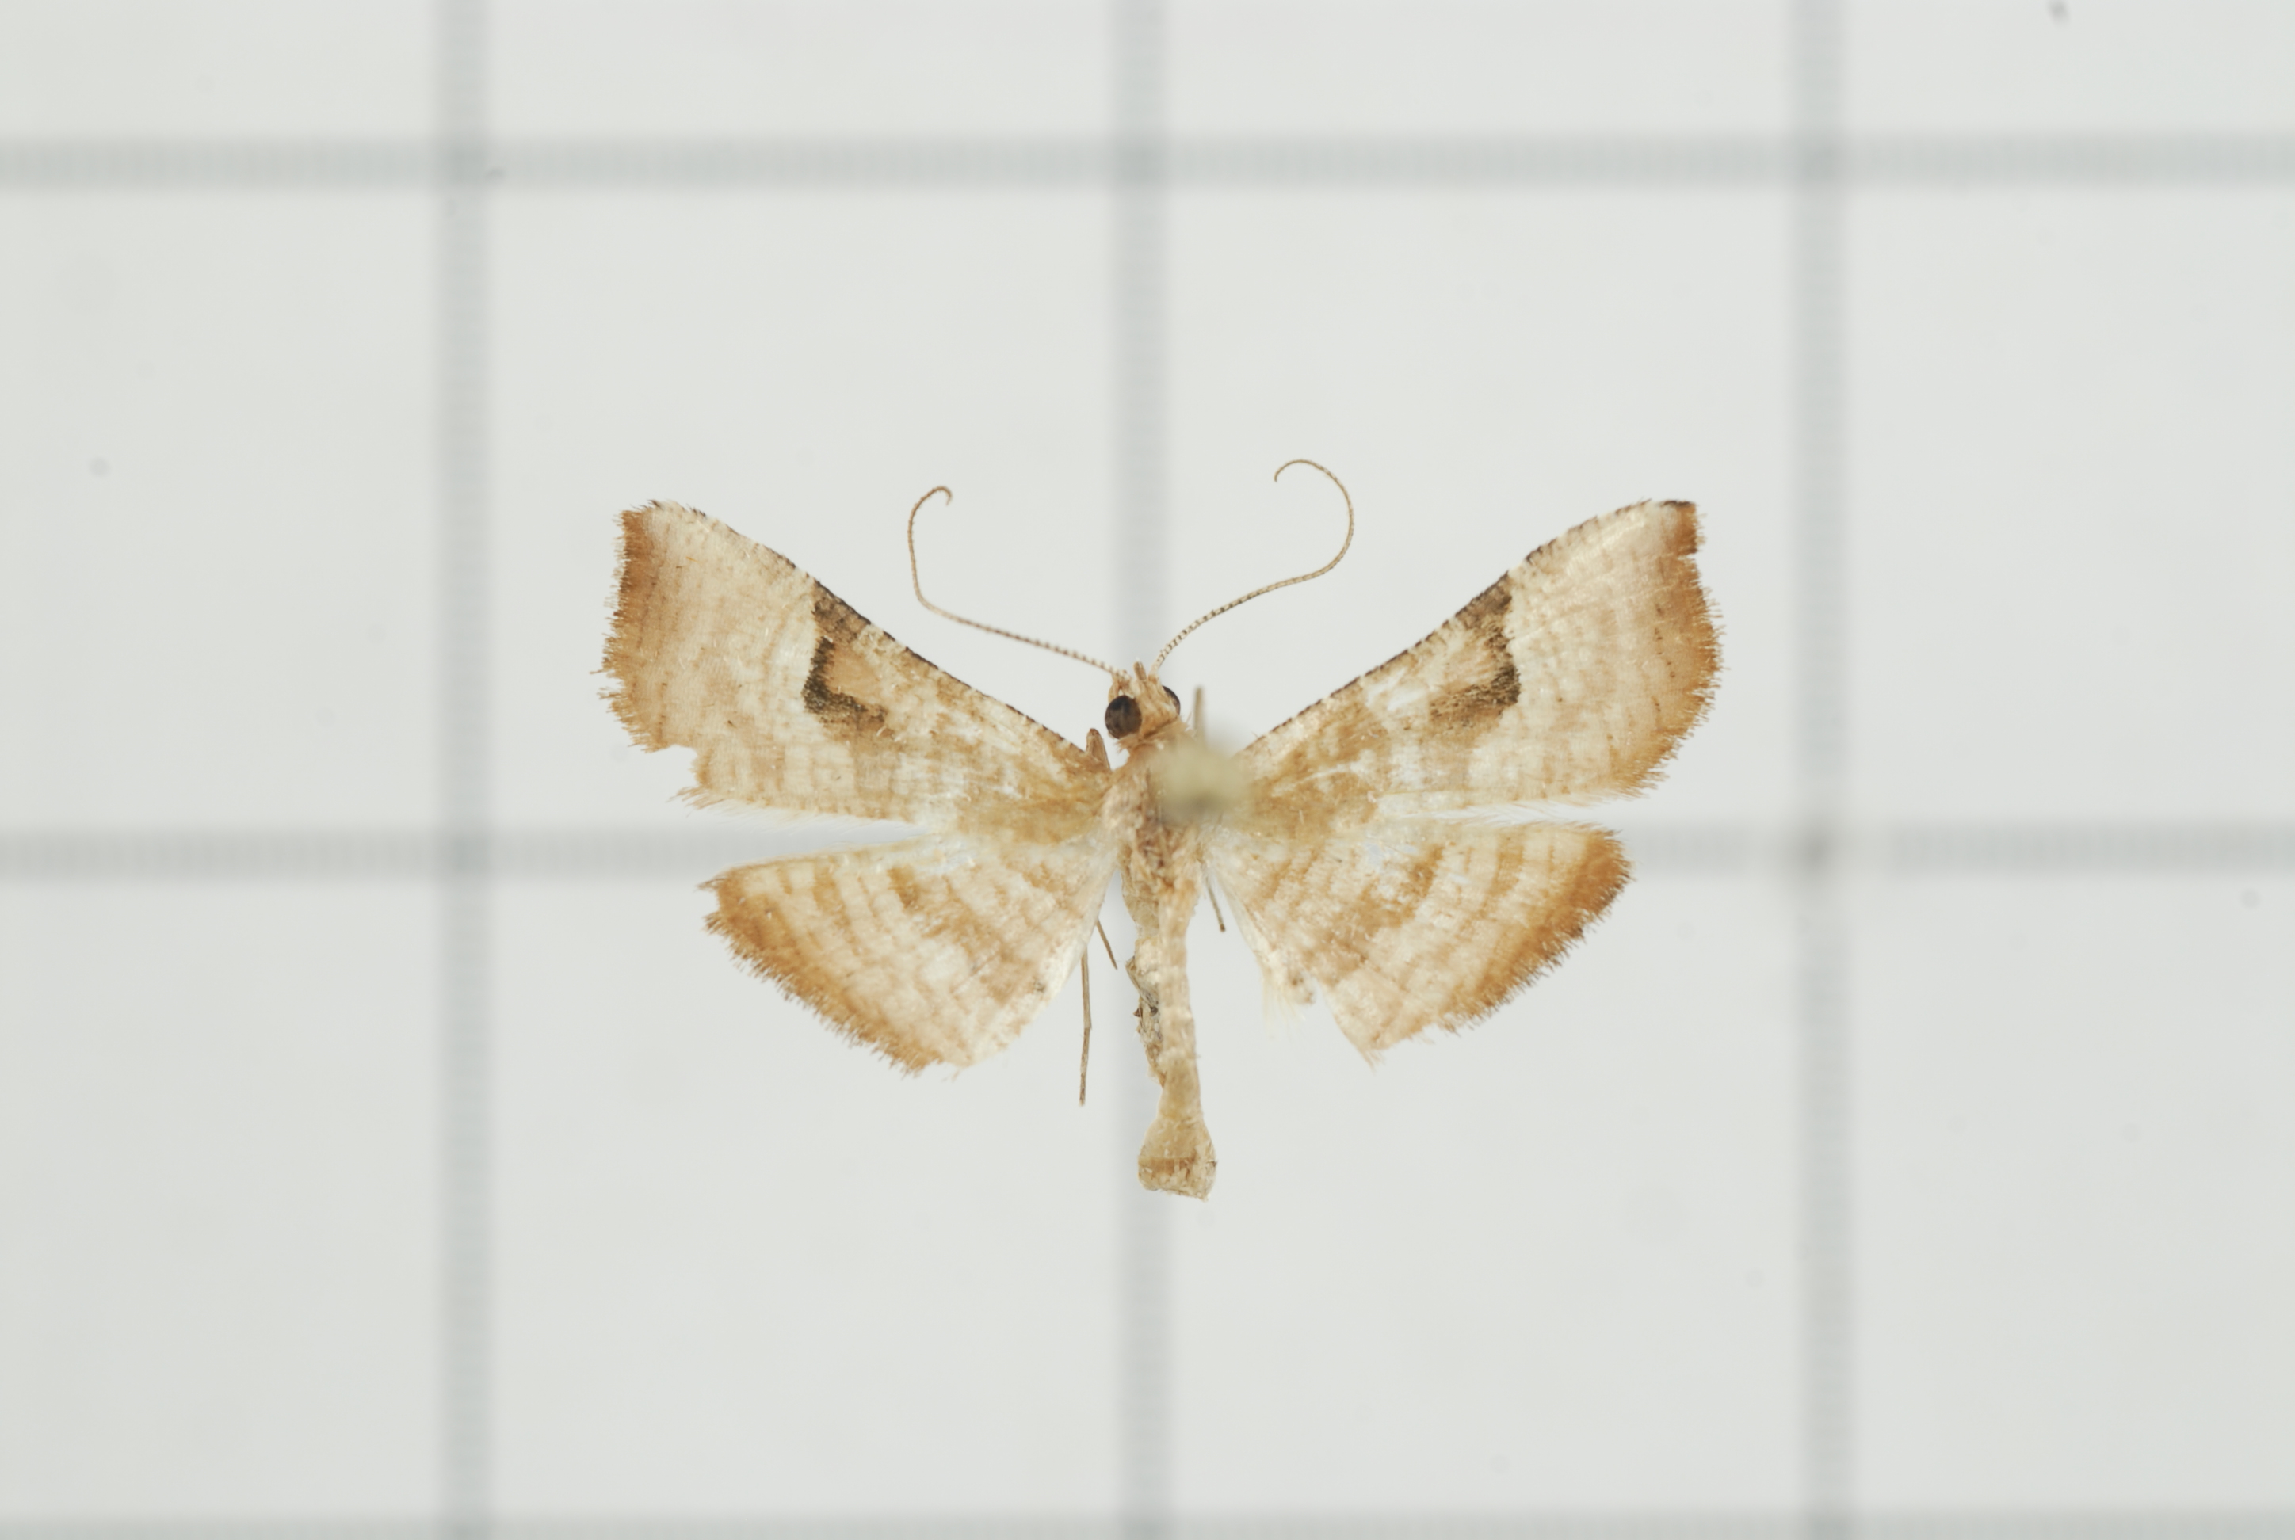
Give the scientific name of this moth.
Addaea polyphoralis
